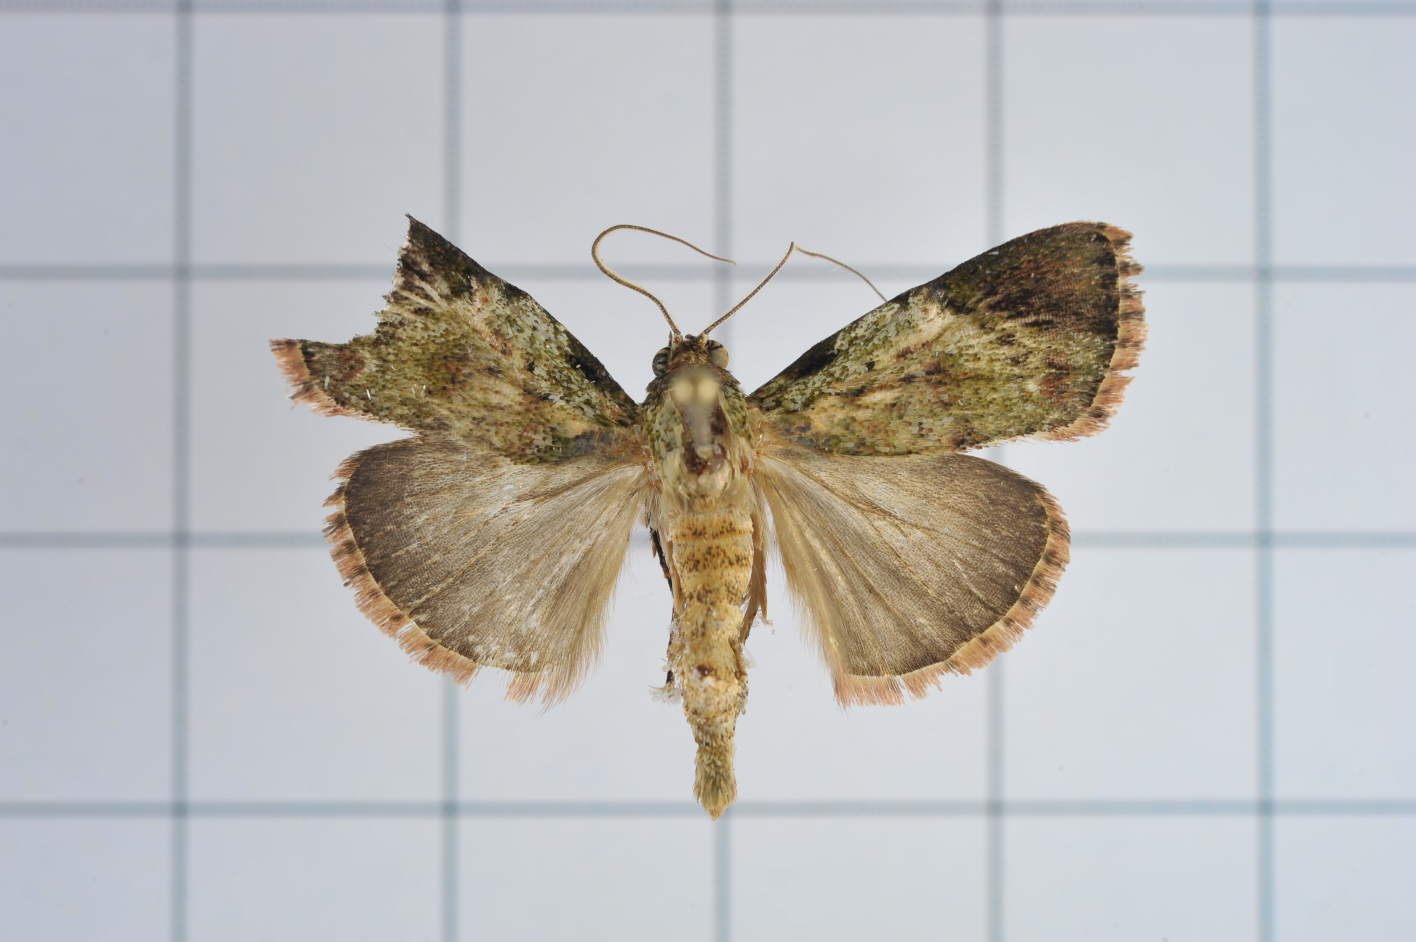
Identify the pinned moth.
Orthaga euadrusalis
